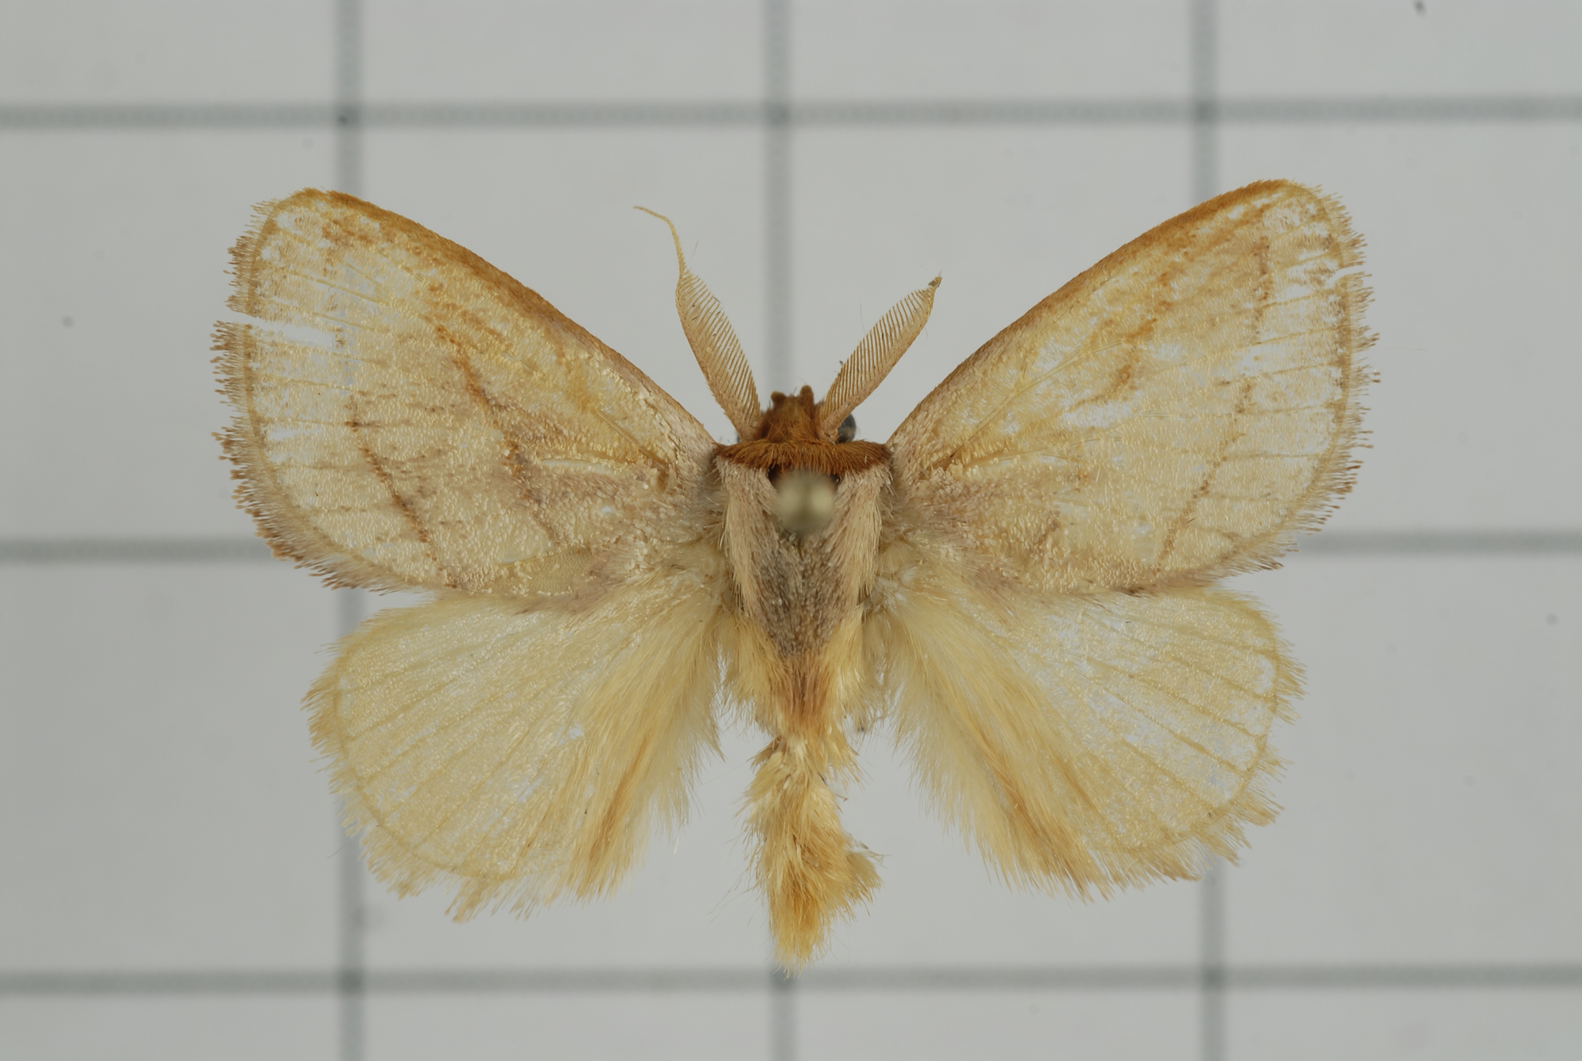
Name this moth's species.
Cania heppneri
